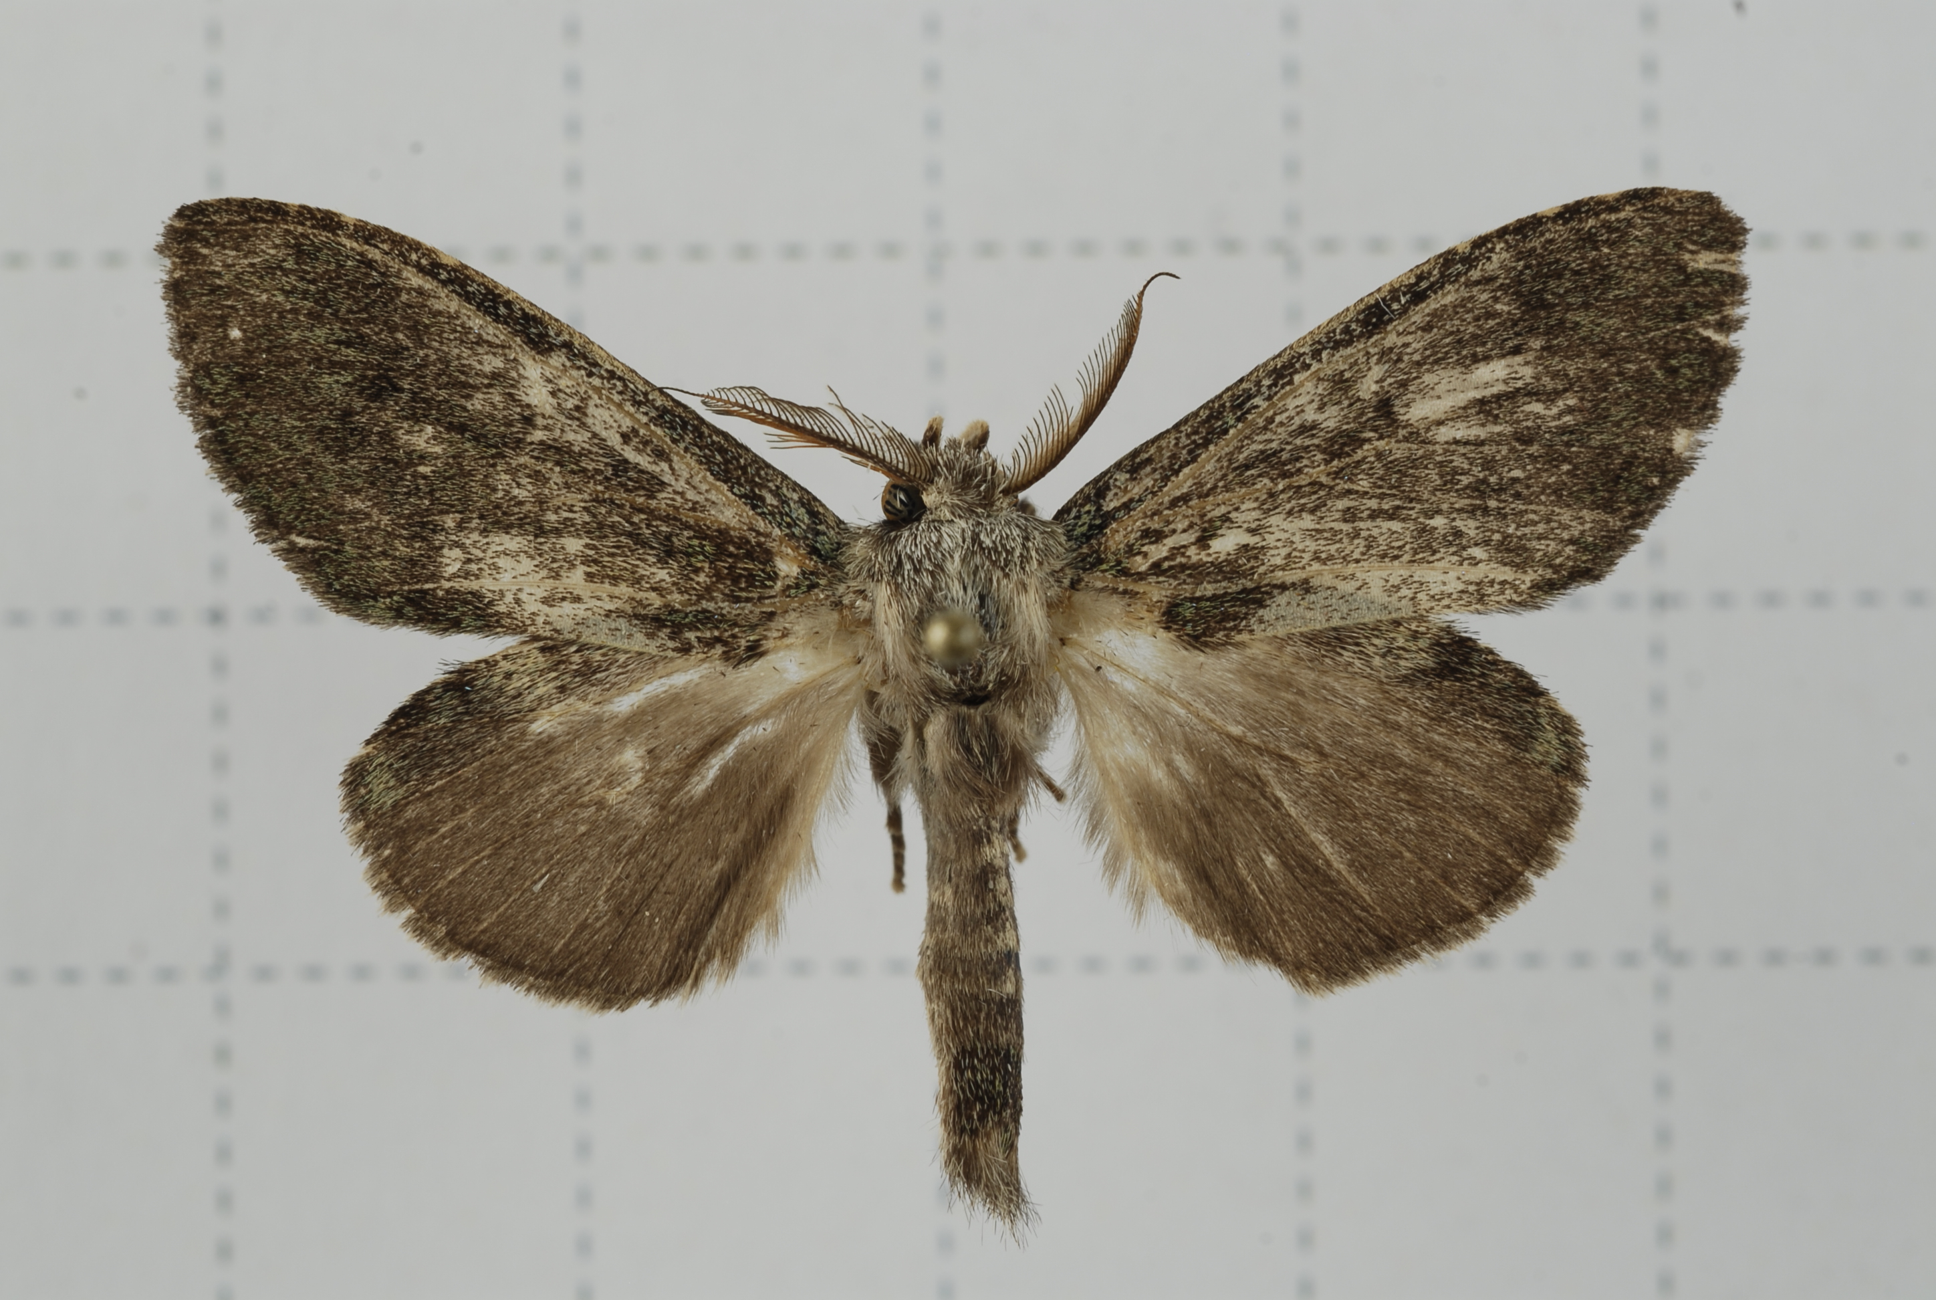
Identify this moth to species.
Syntypistis viridipicta
